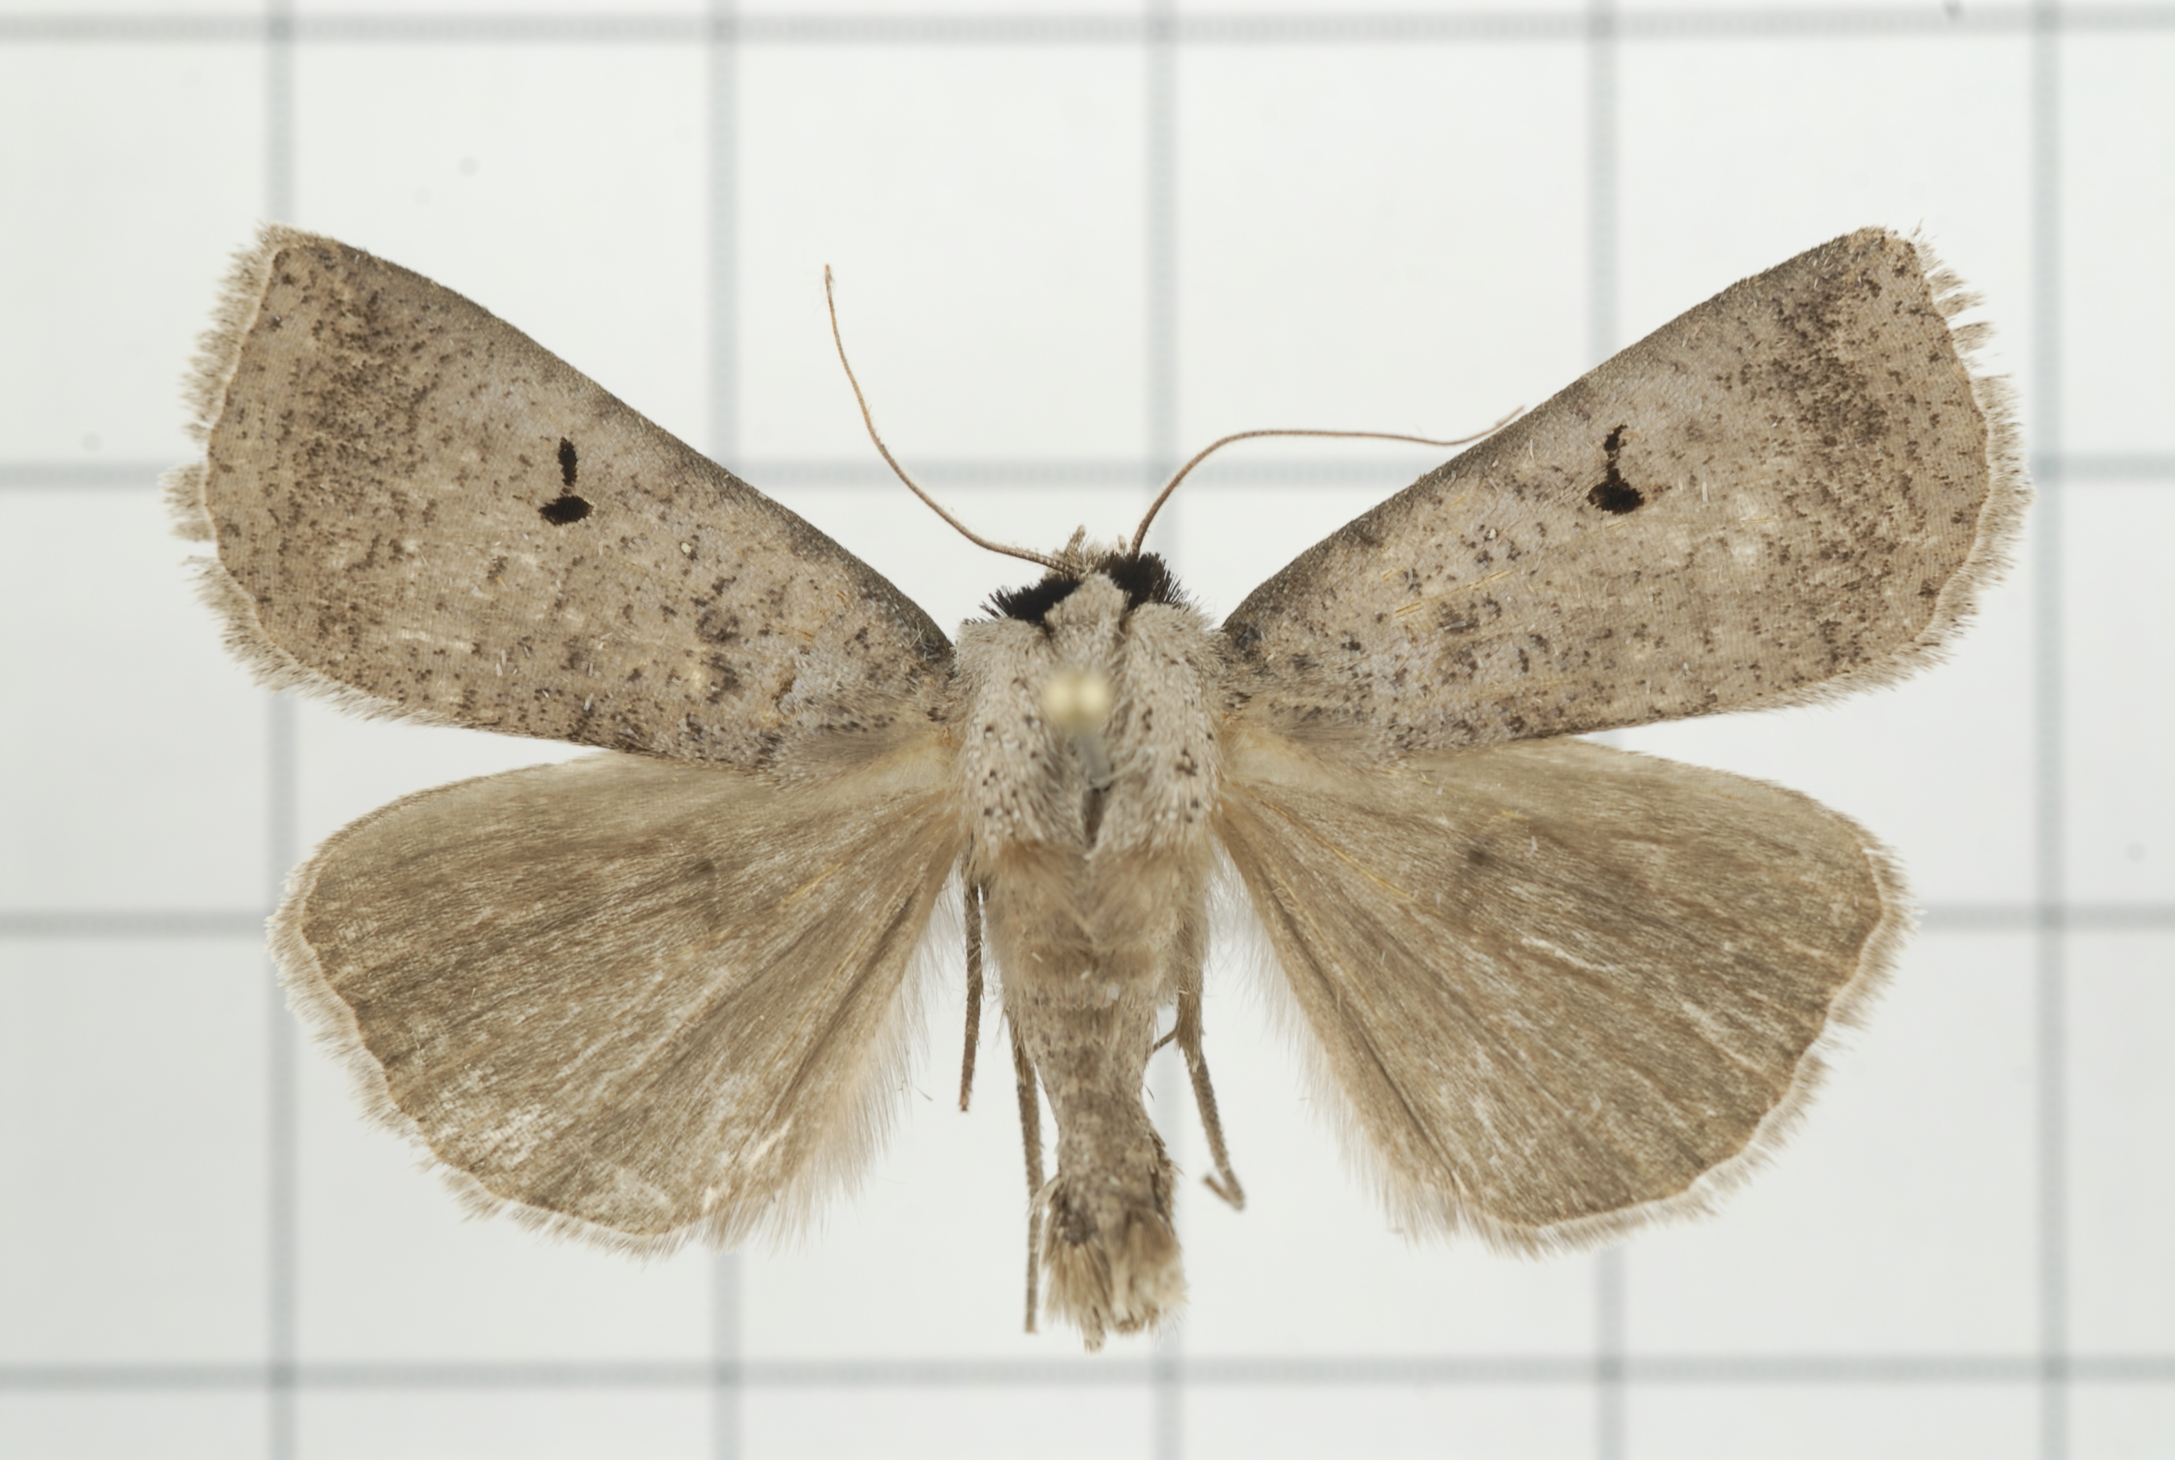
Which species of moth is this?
Lygephila yoshimotoi
